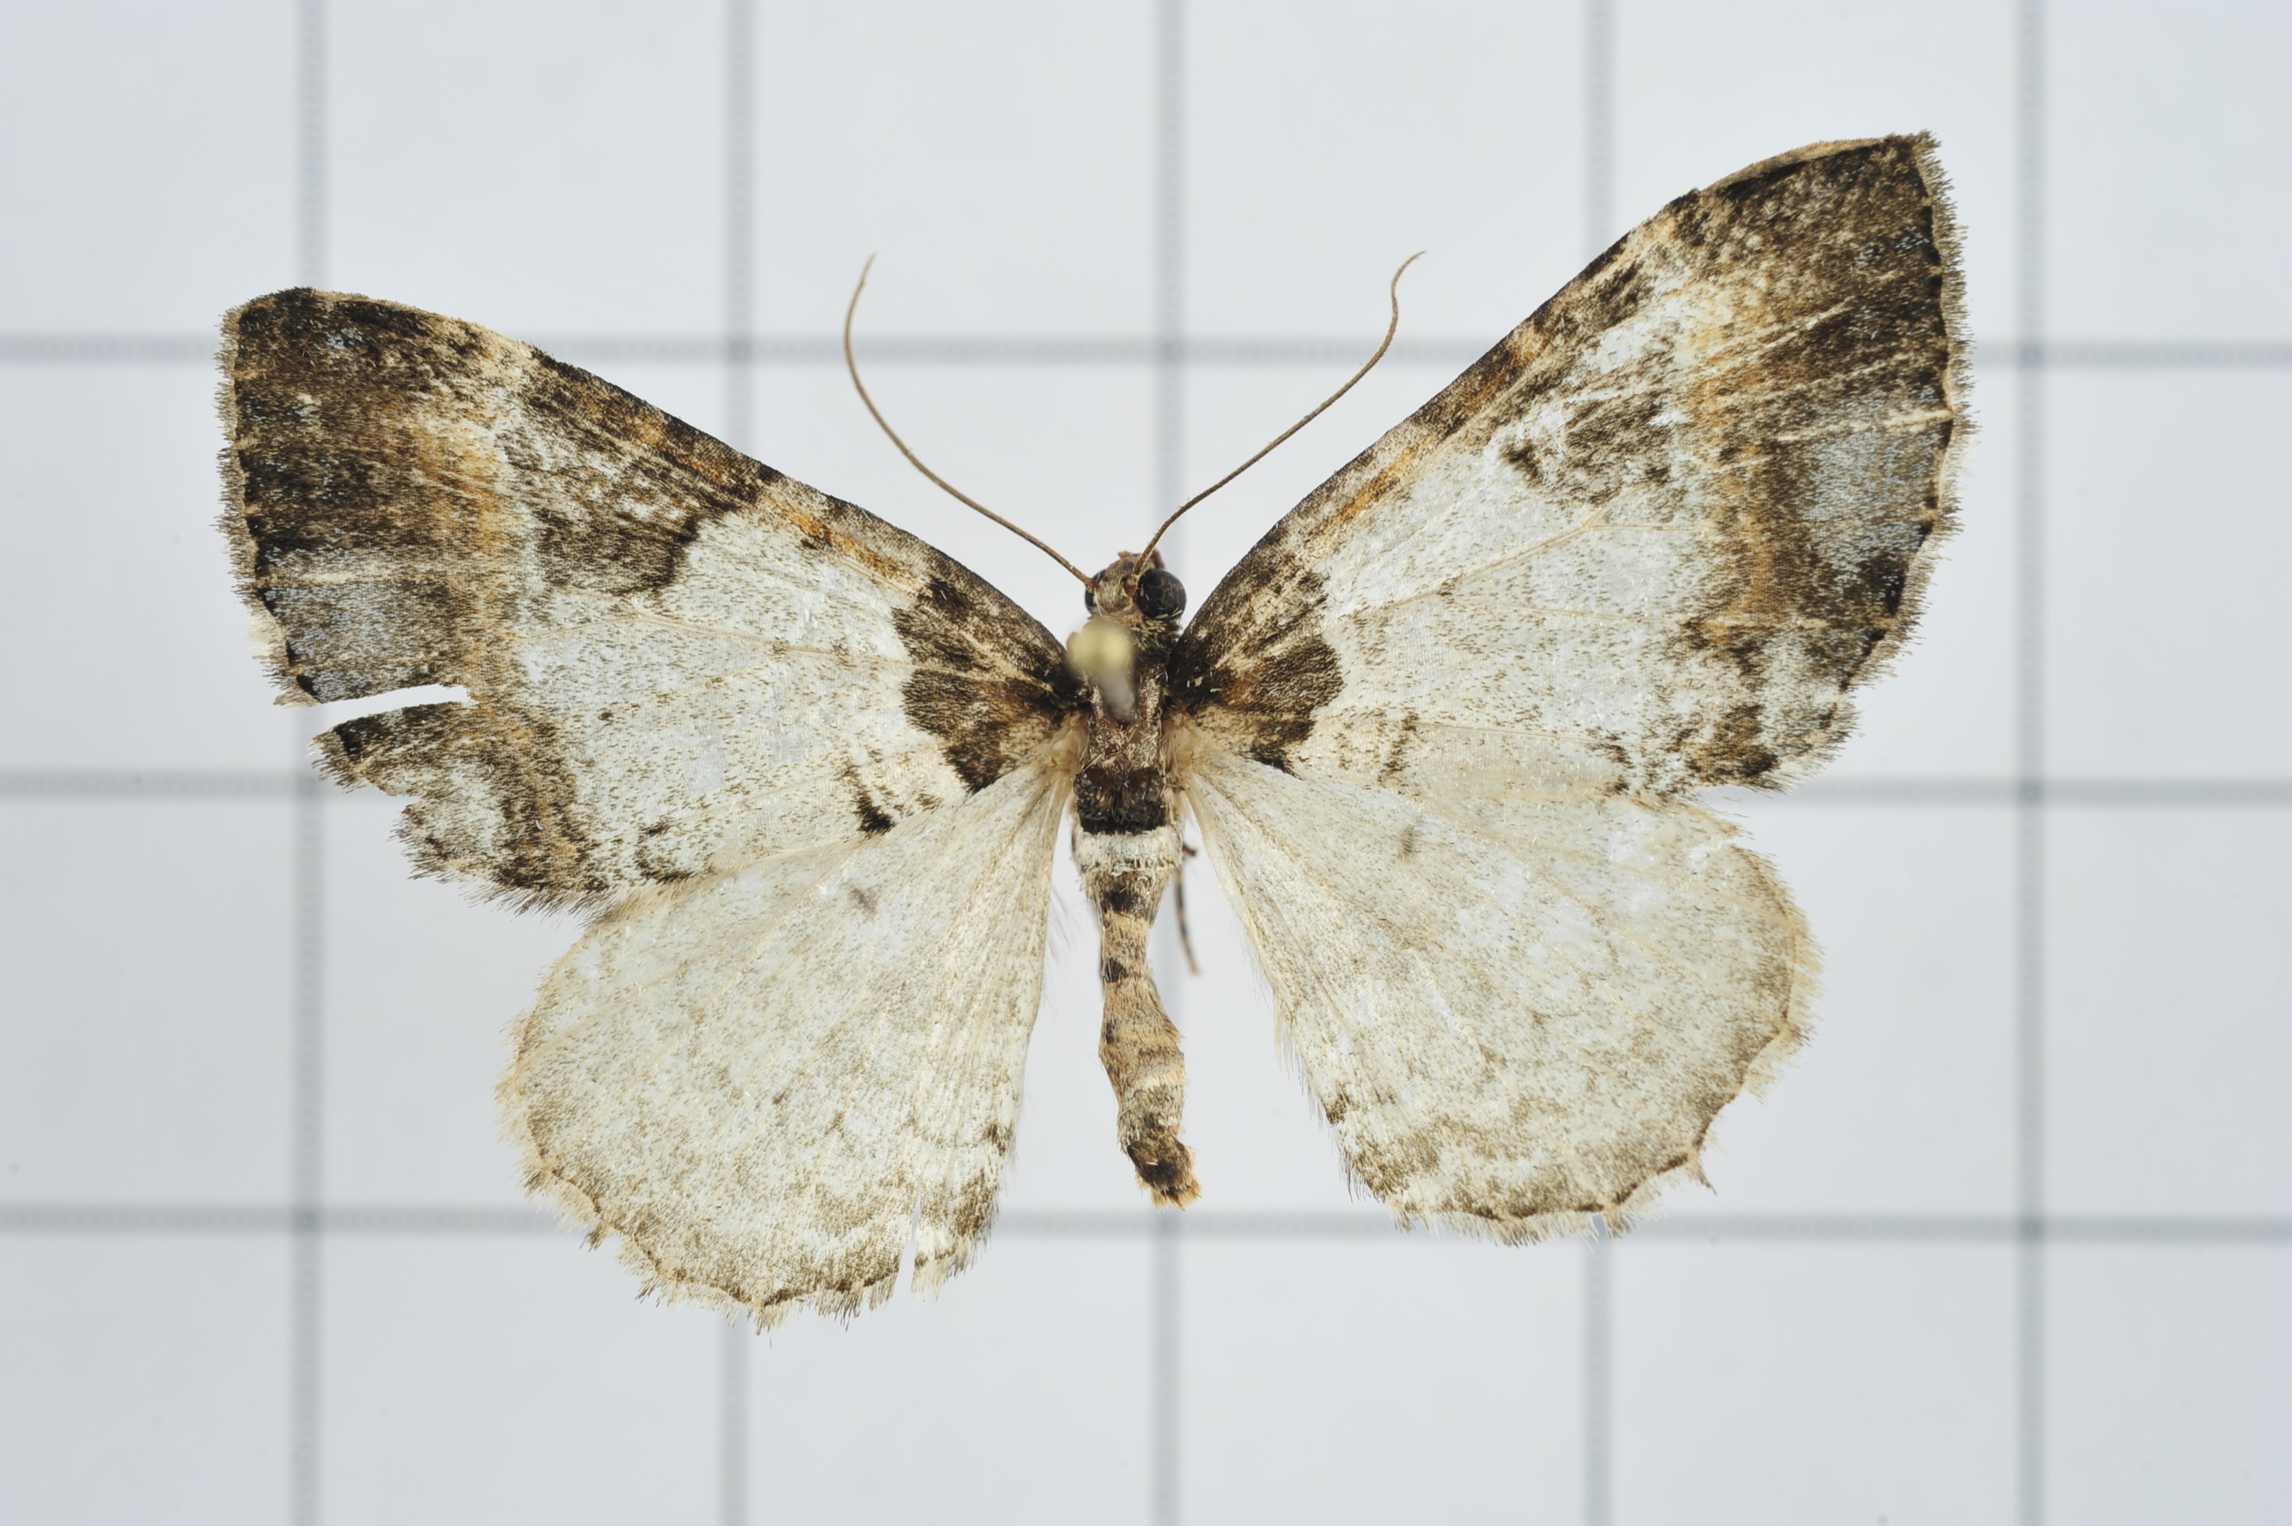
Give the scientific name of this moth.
Melanthia procellata szechuanensis
